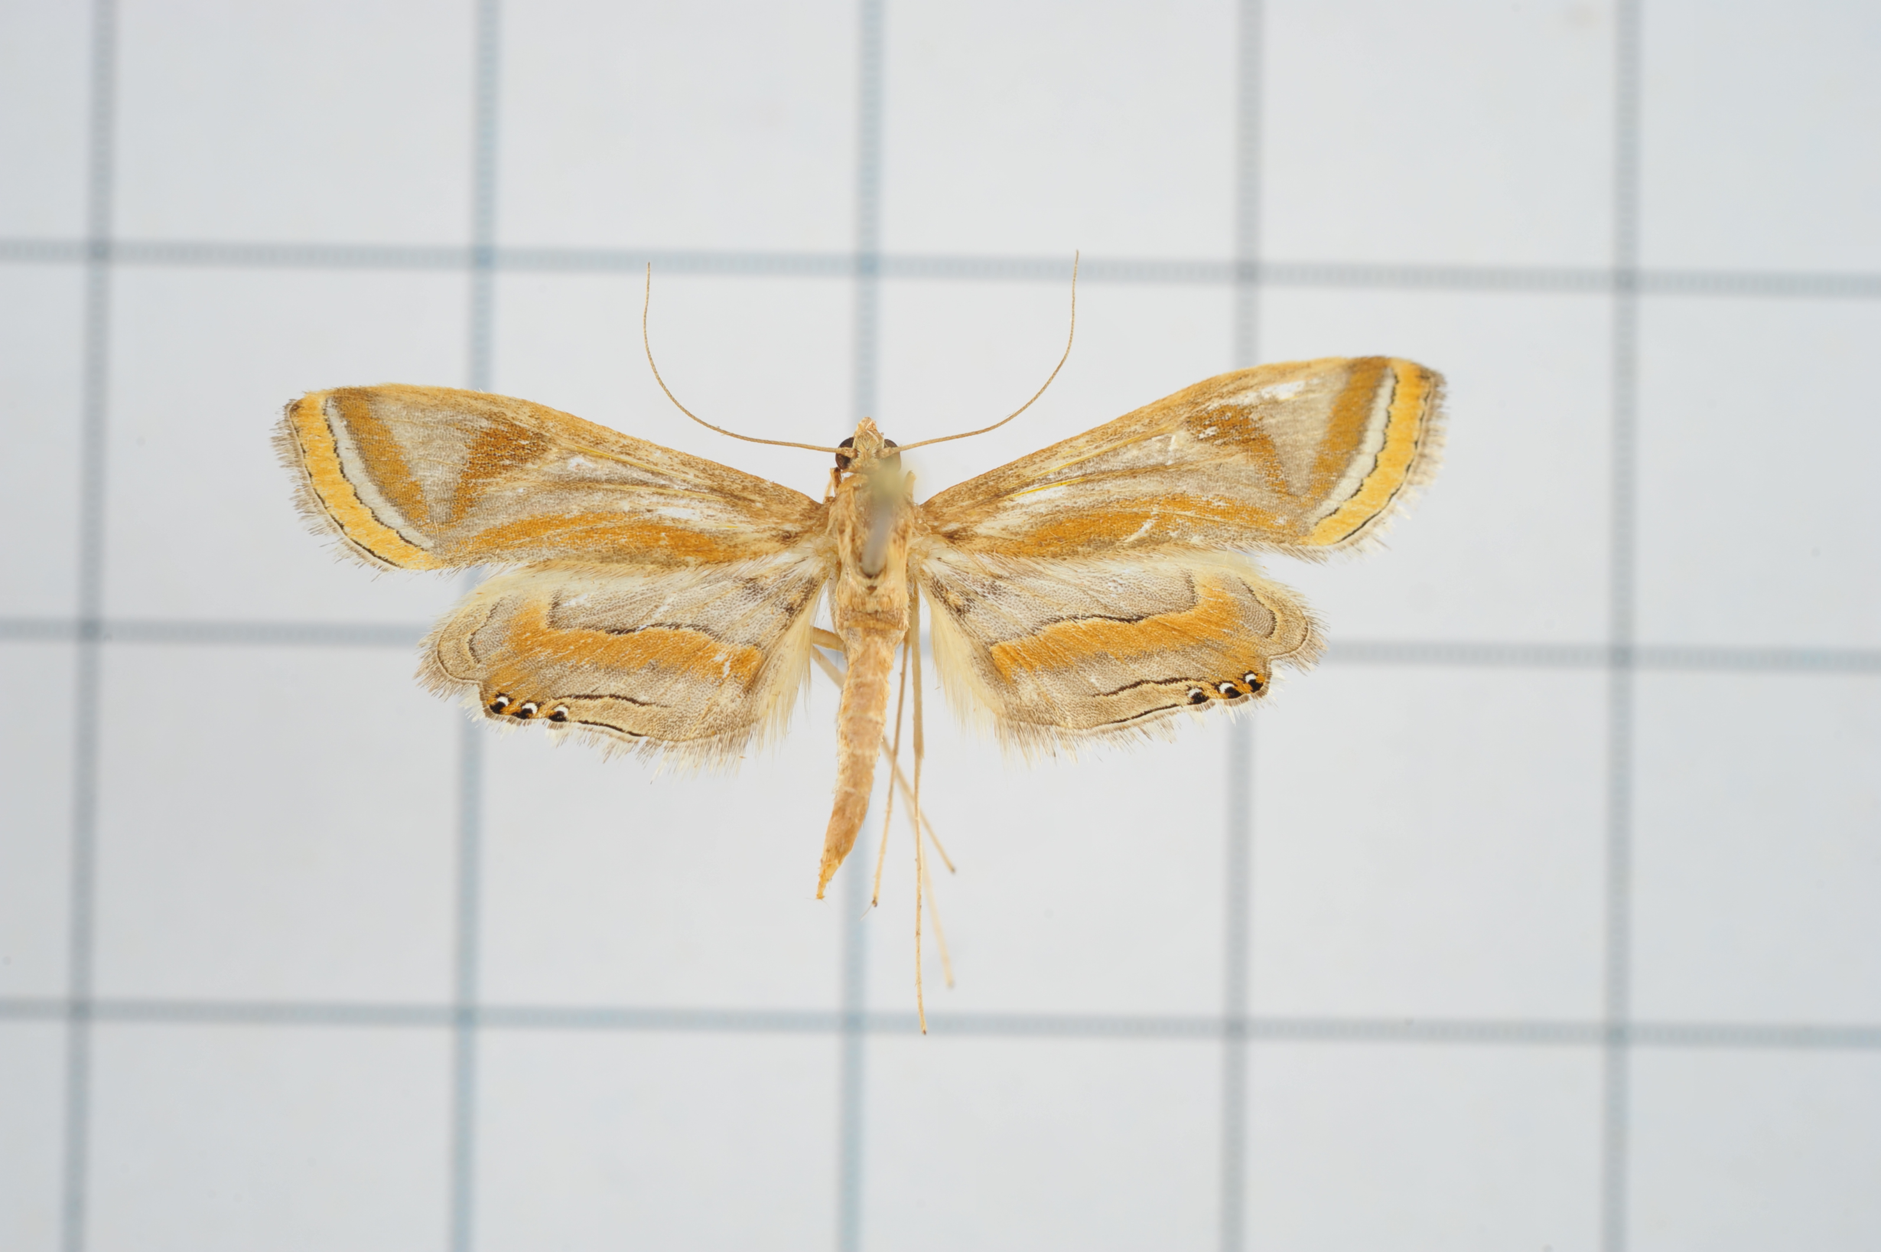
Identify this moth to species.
Eoophyla gibbosalis
